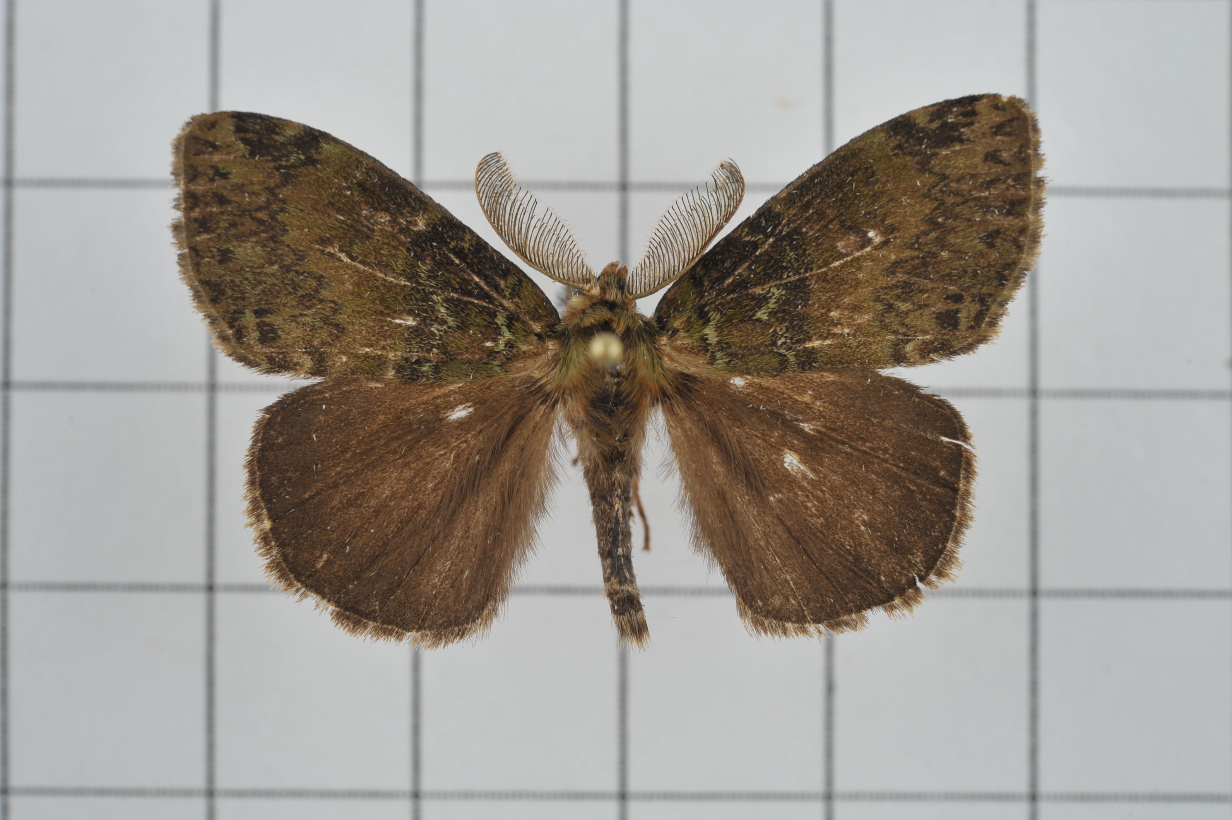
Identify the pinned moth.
Ilema olivacea
